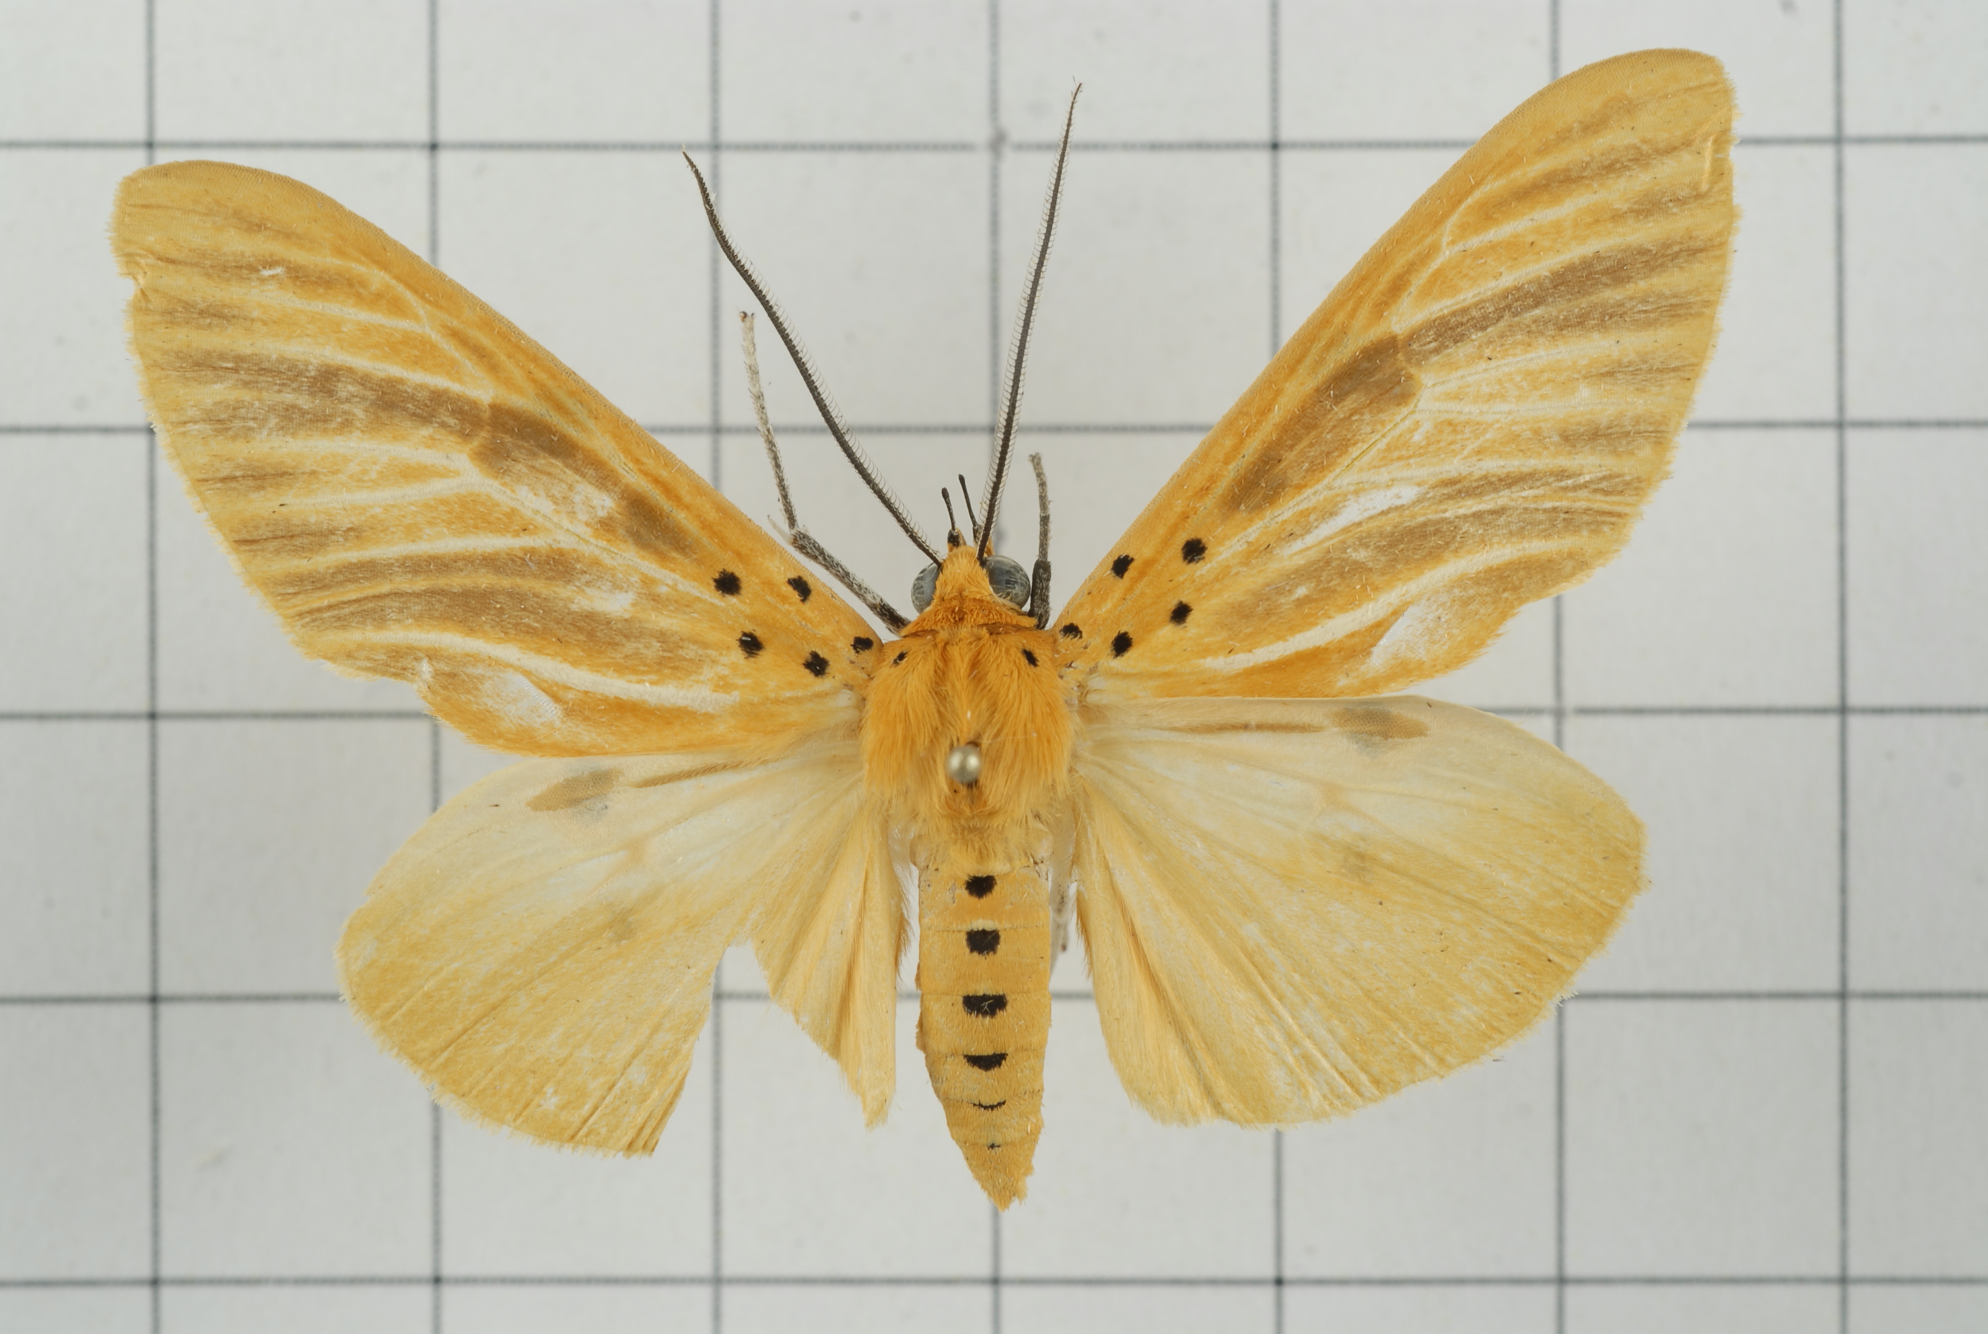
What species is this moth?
Asota egens confinis
